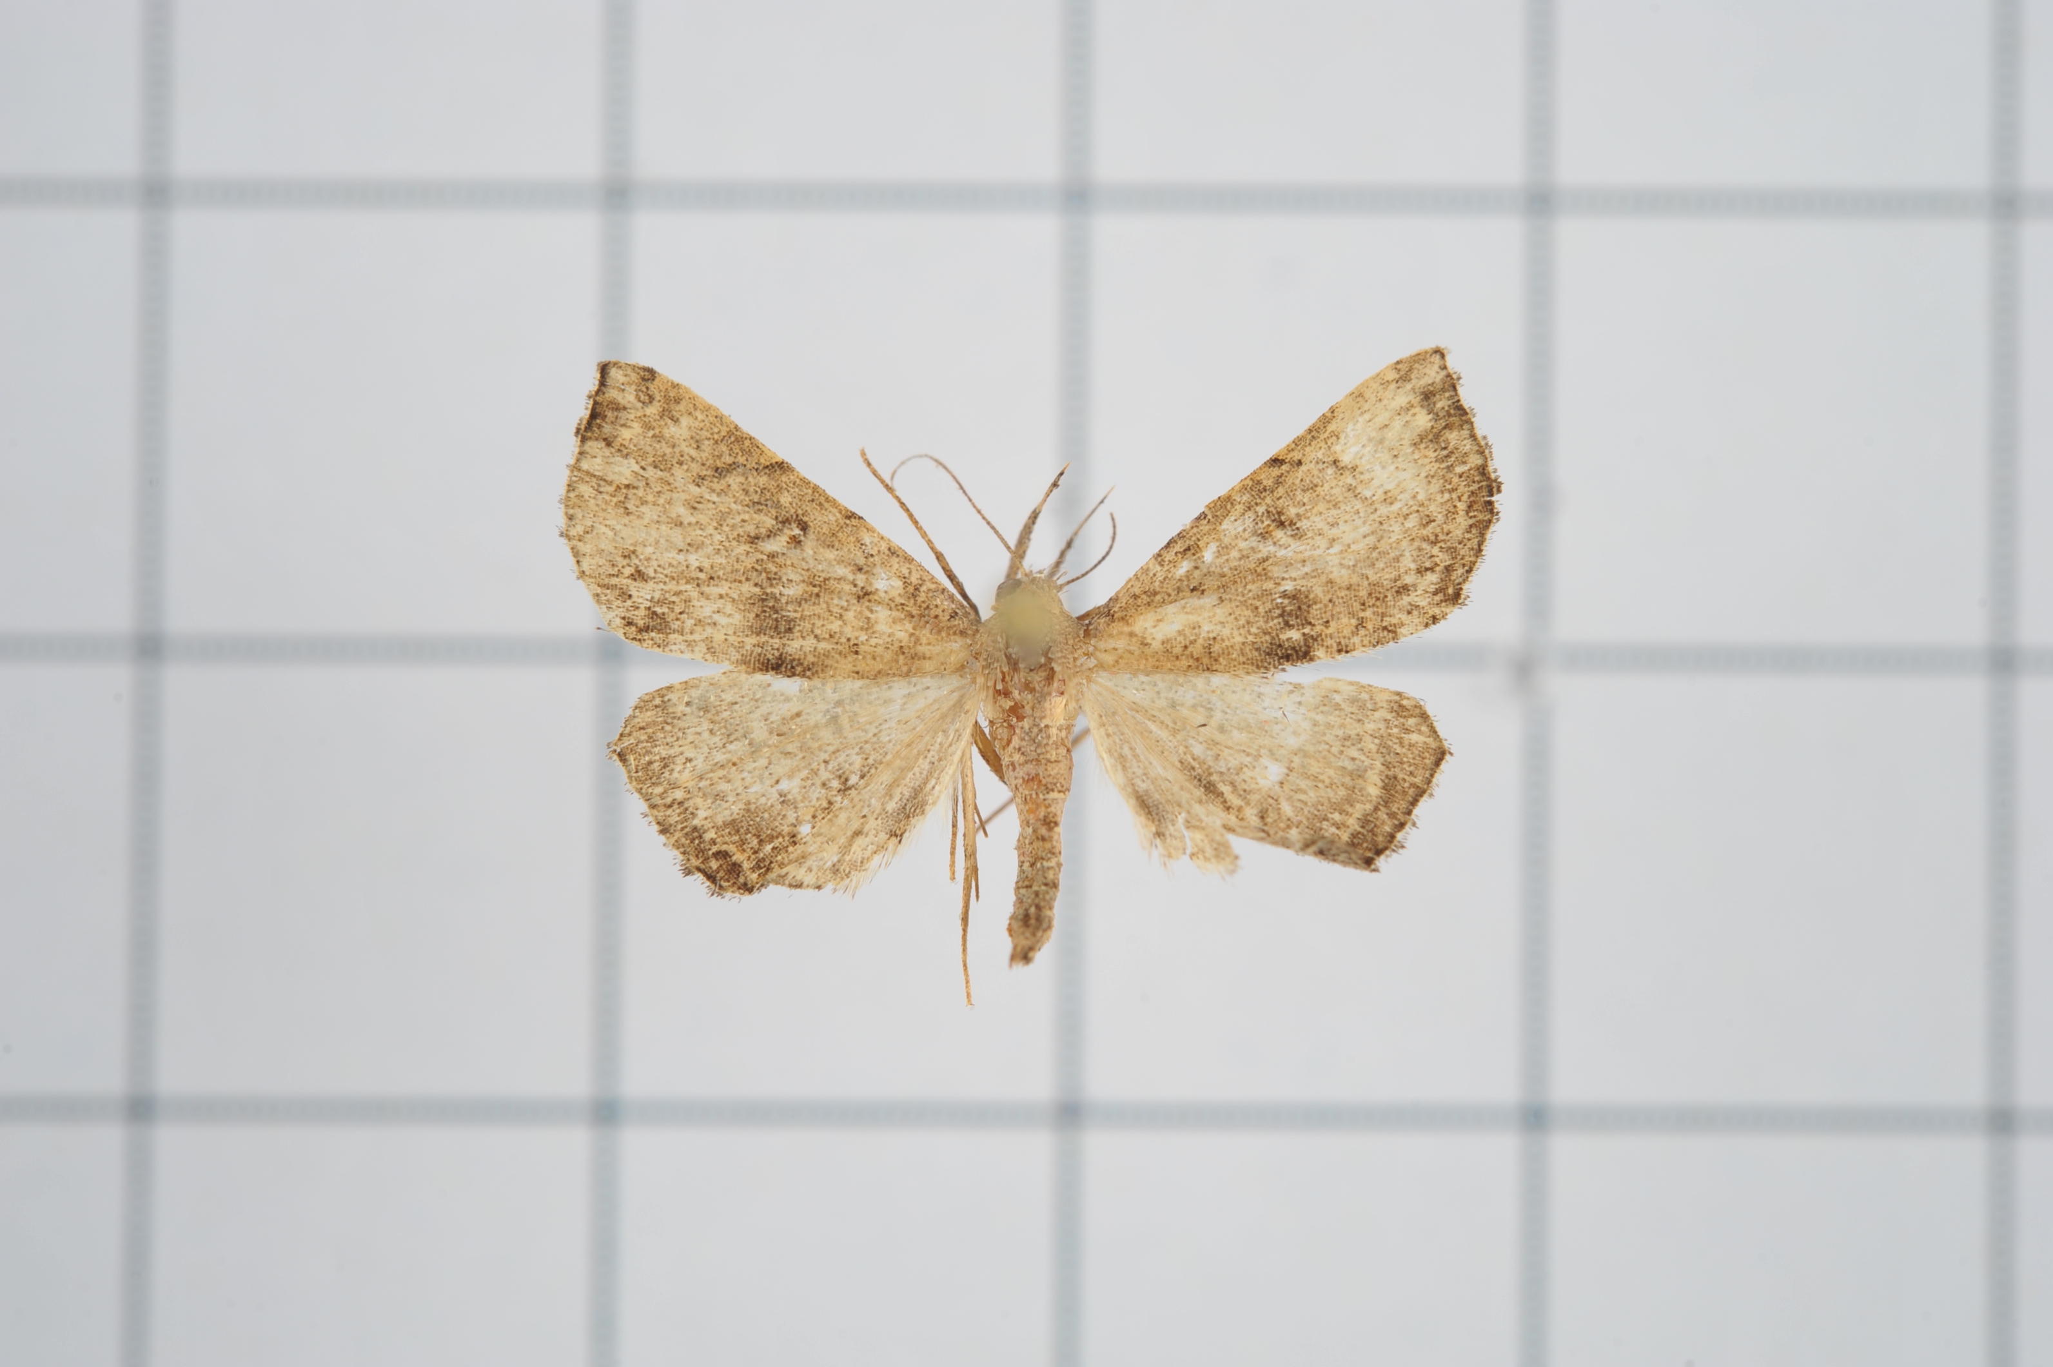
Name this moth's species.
Progonia oileusalis
